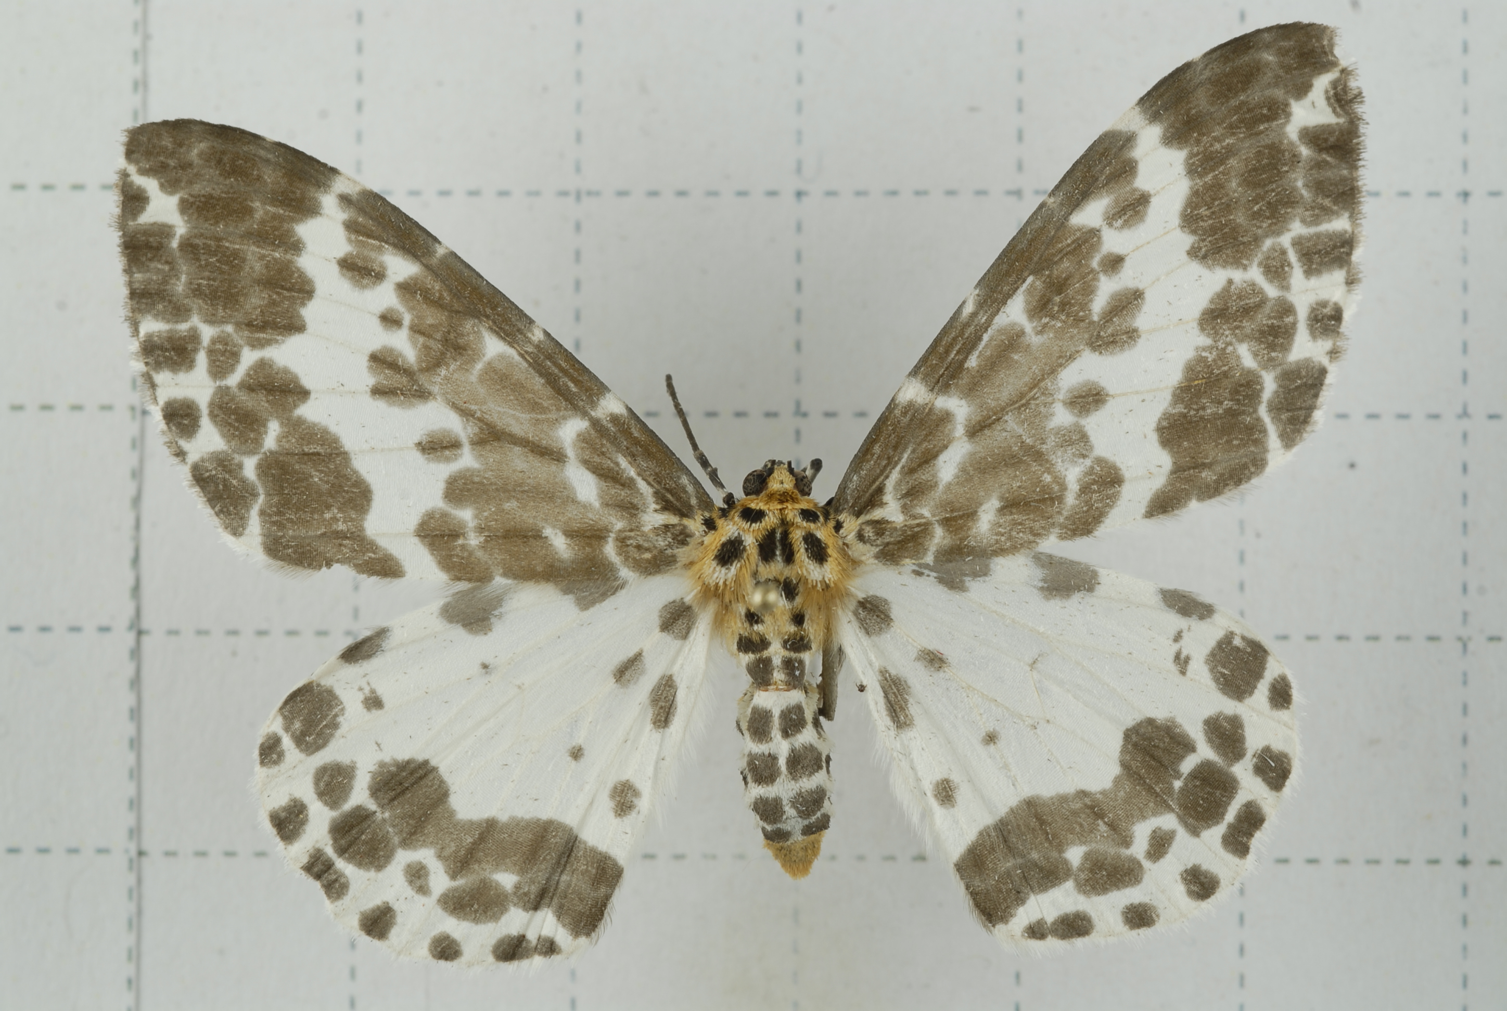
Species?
Pogonopygia pavida pavida
